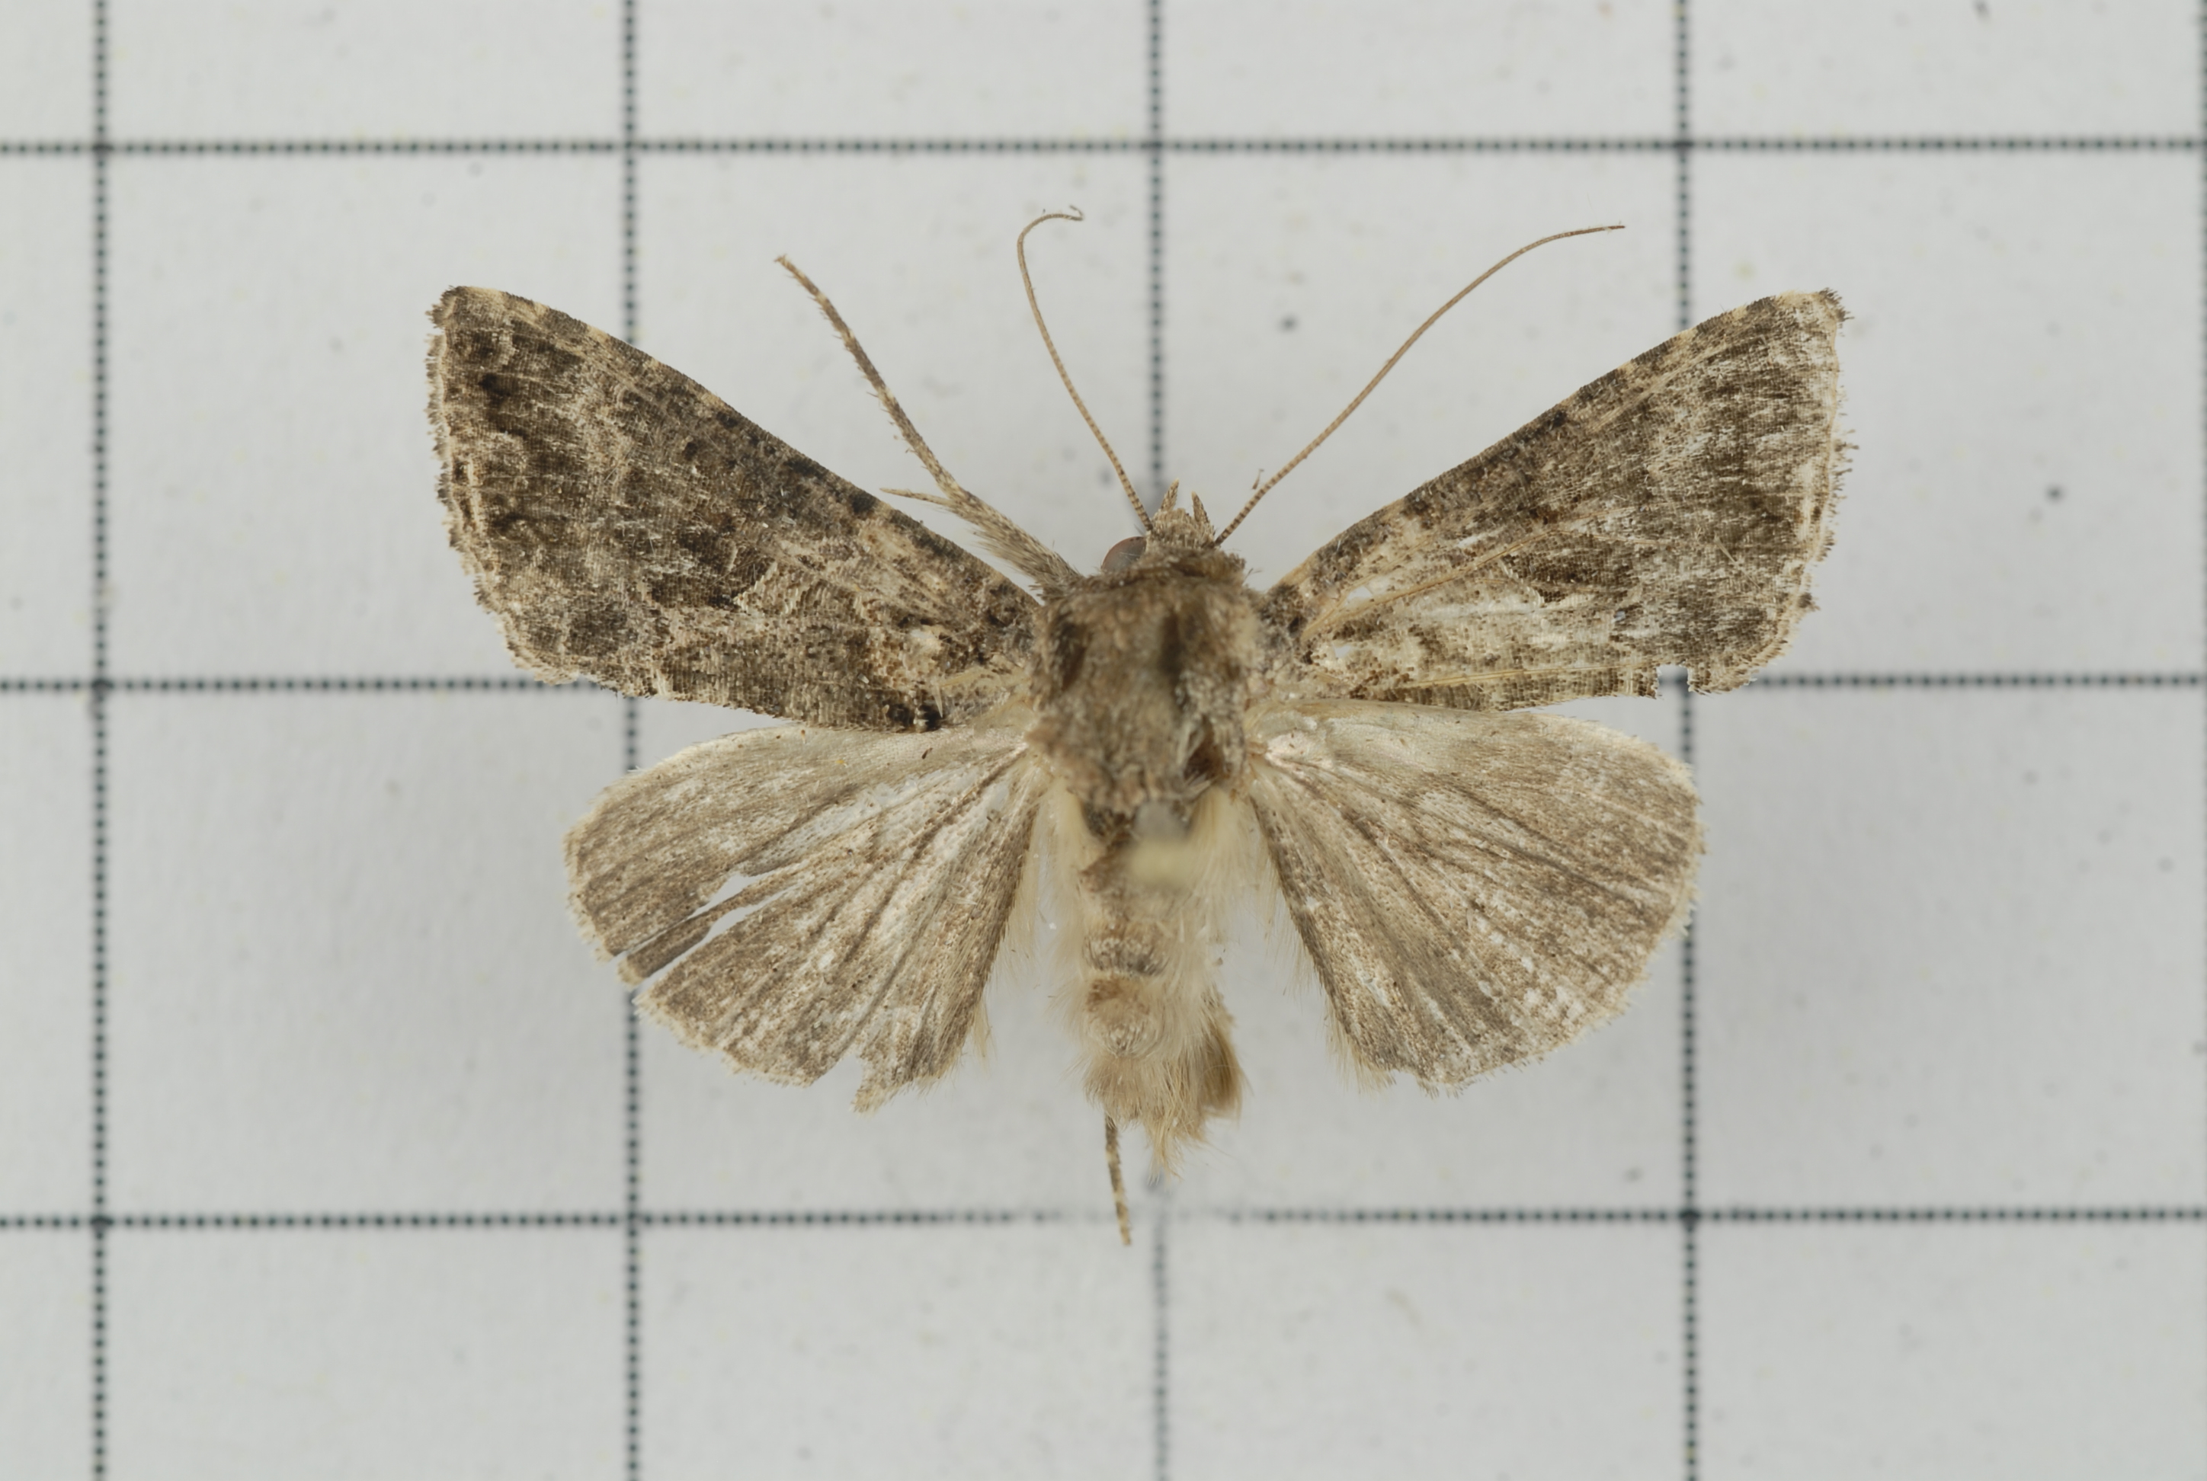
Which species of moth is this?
Ctenoplusia mutans
